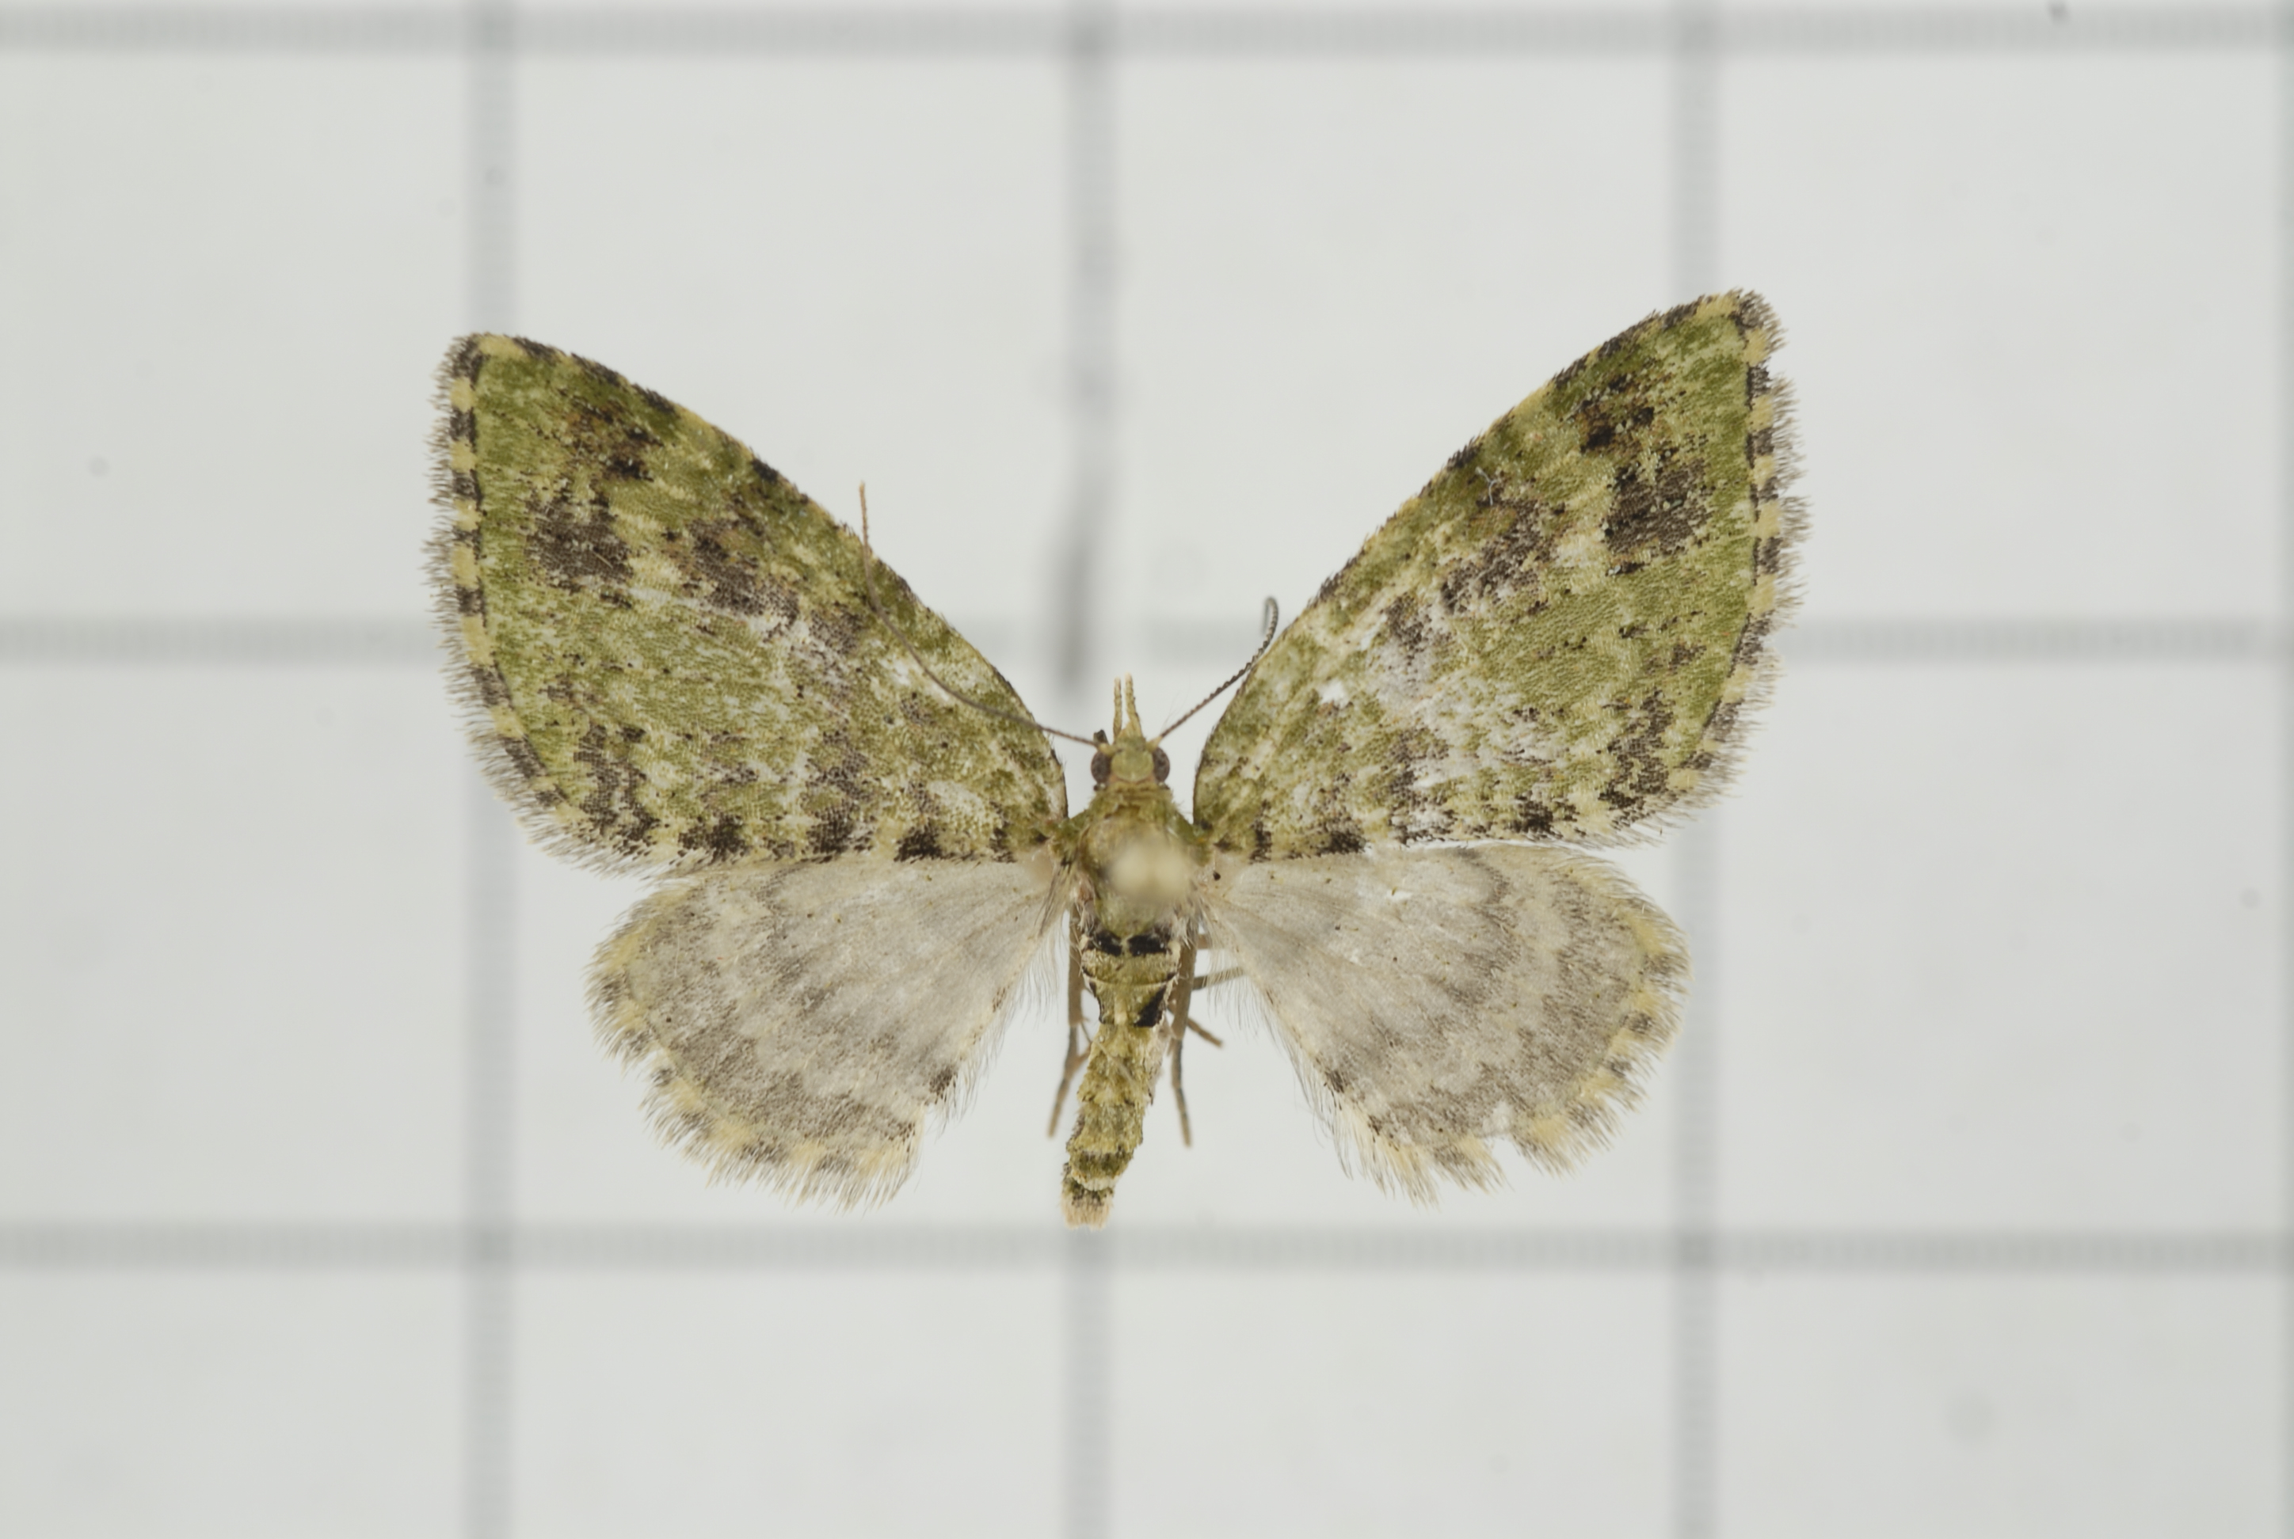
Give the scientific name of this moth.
Chloroclystis blanda
